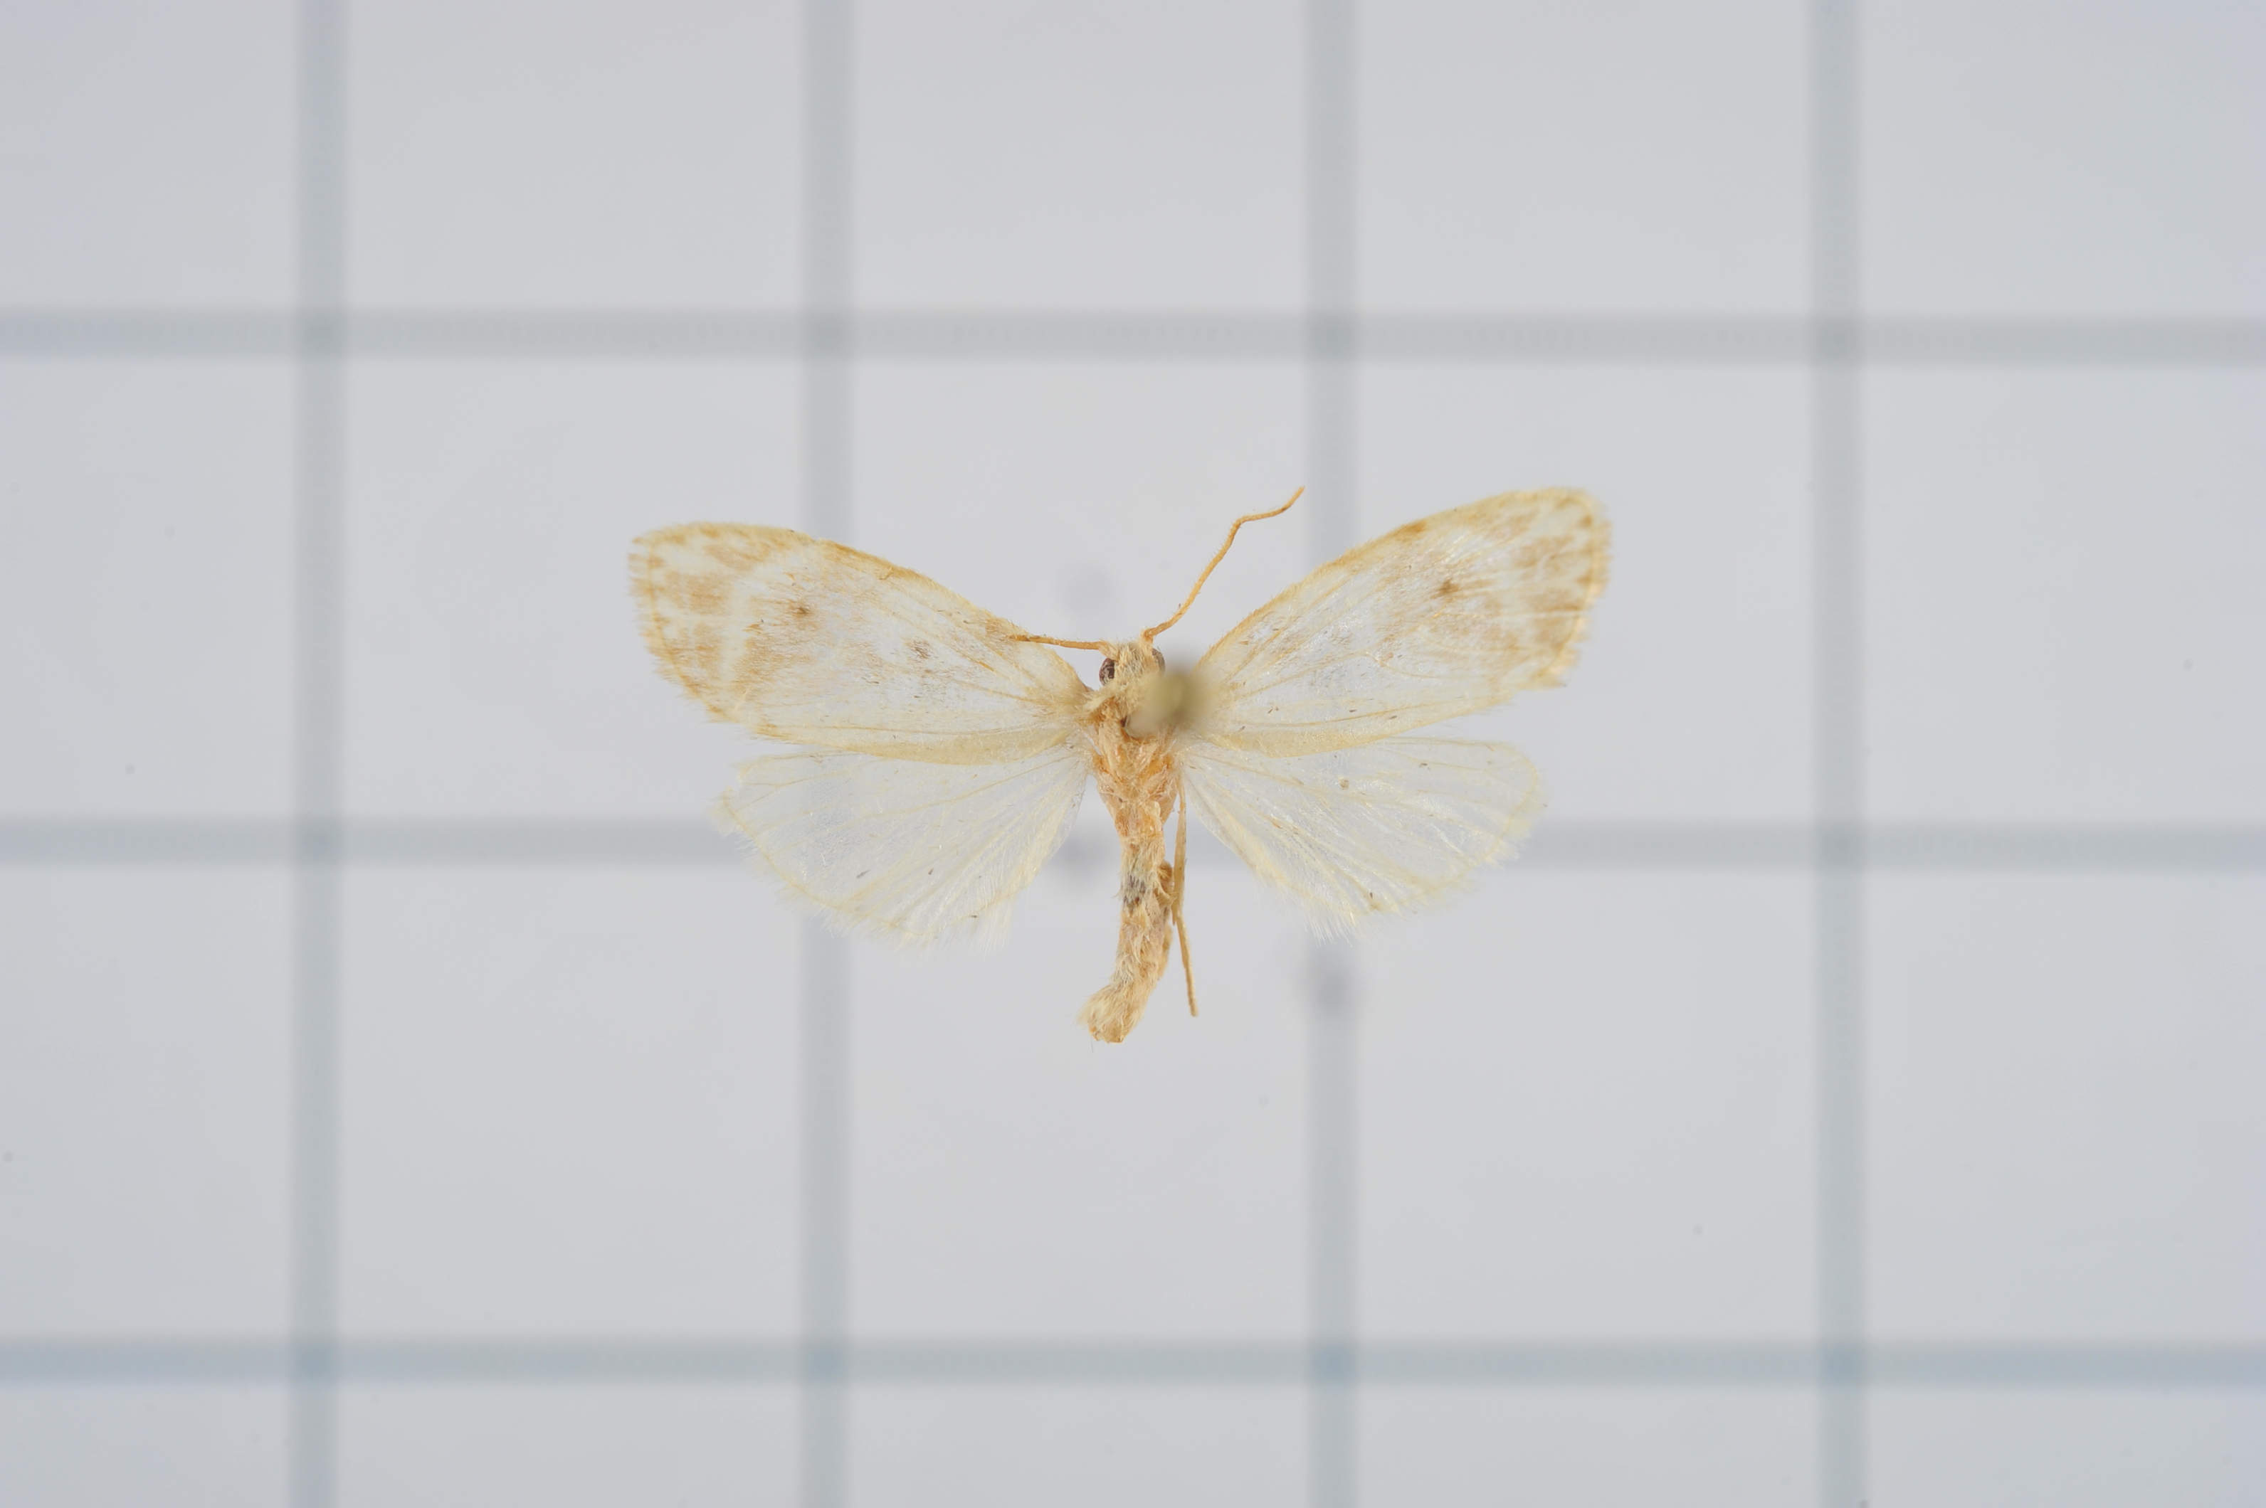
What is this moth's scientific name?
Schistophleps bipuncta
